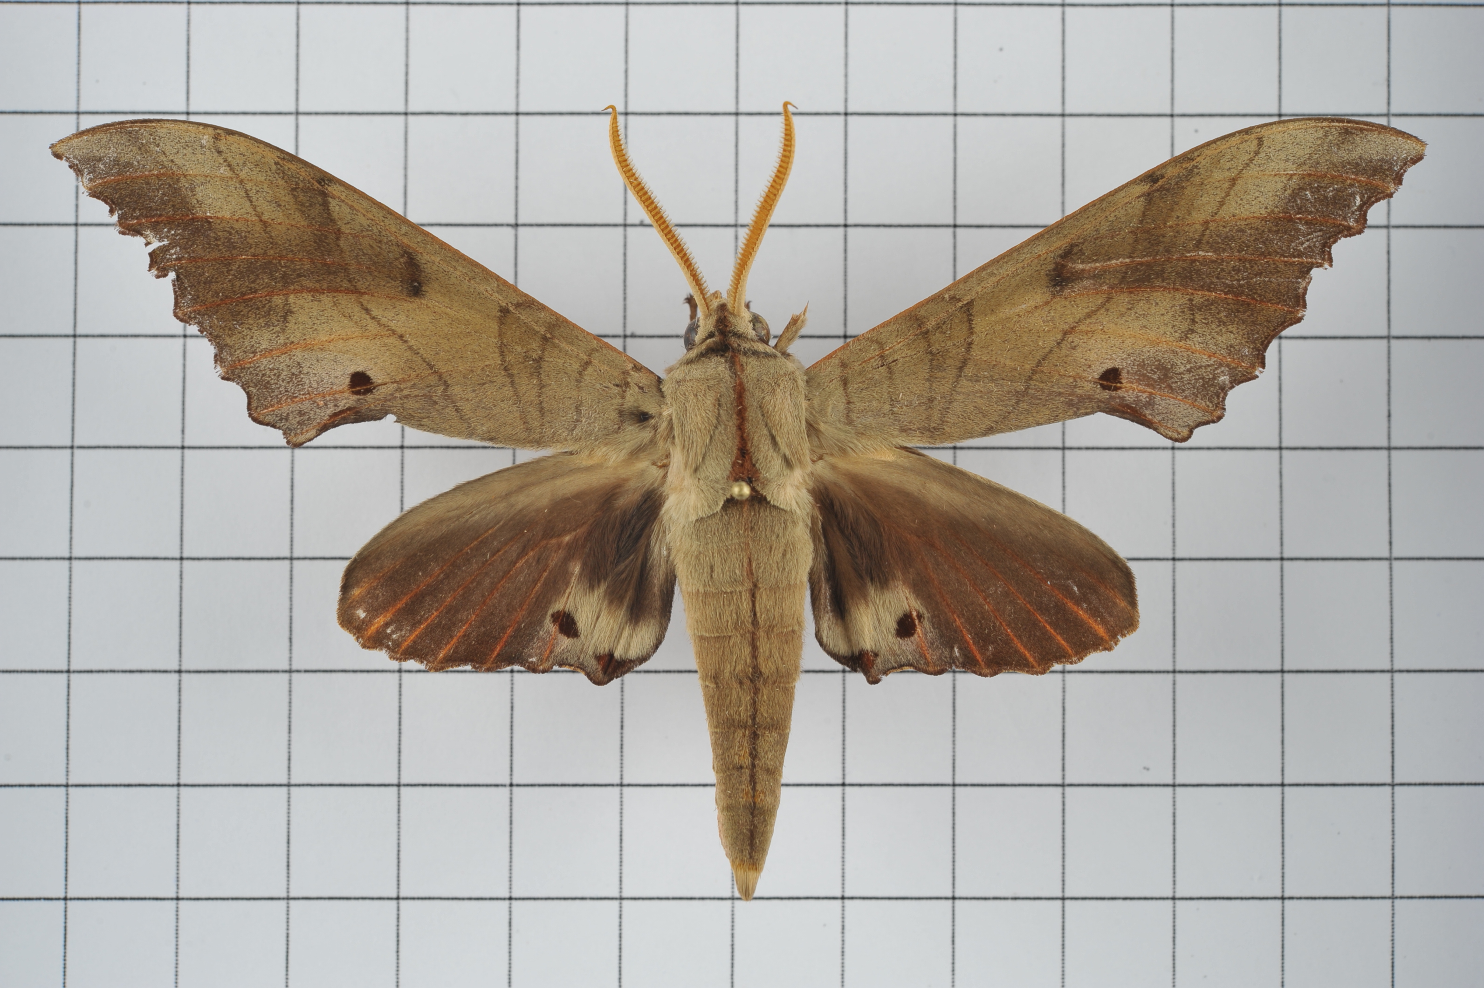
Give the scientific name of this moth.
Marumba sperchius sperchius
